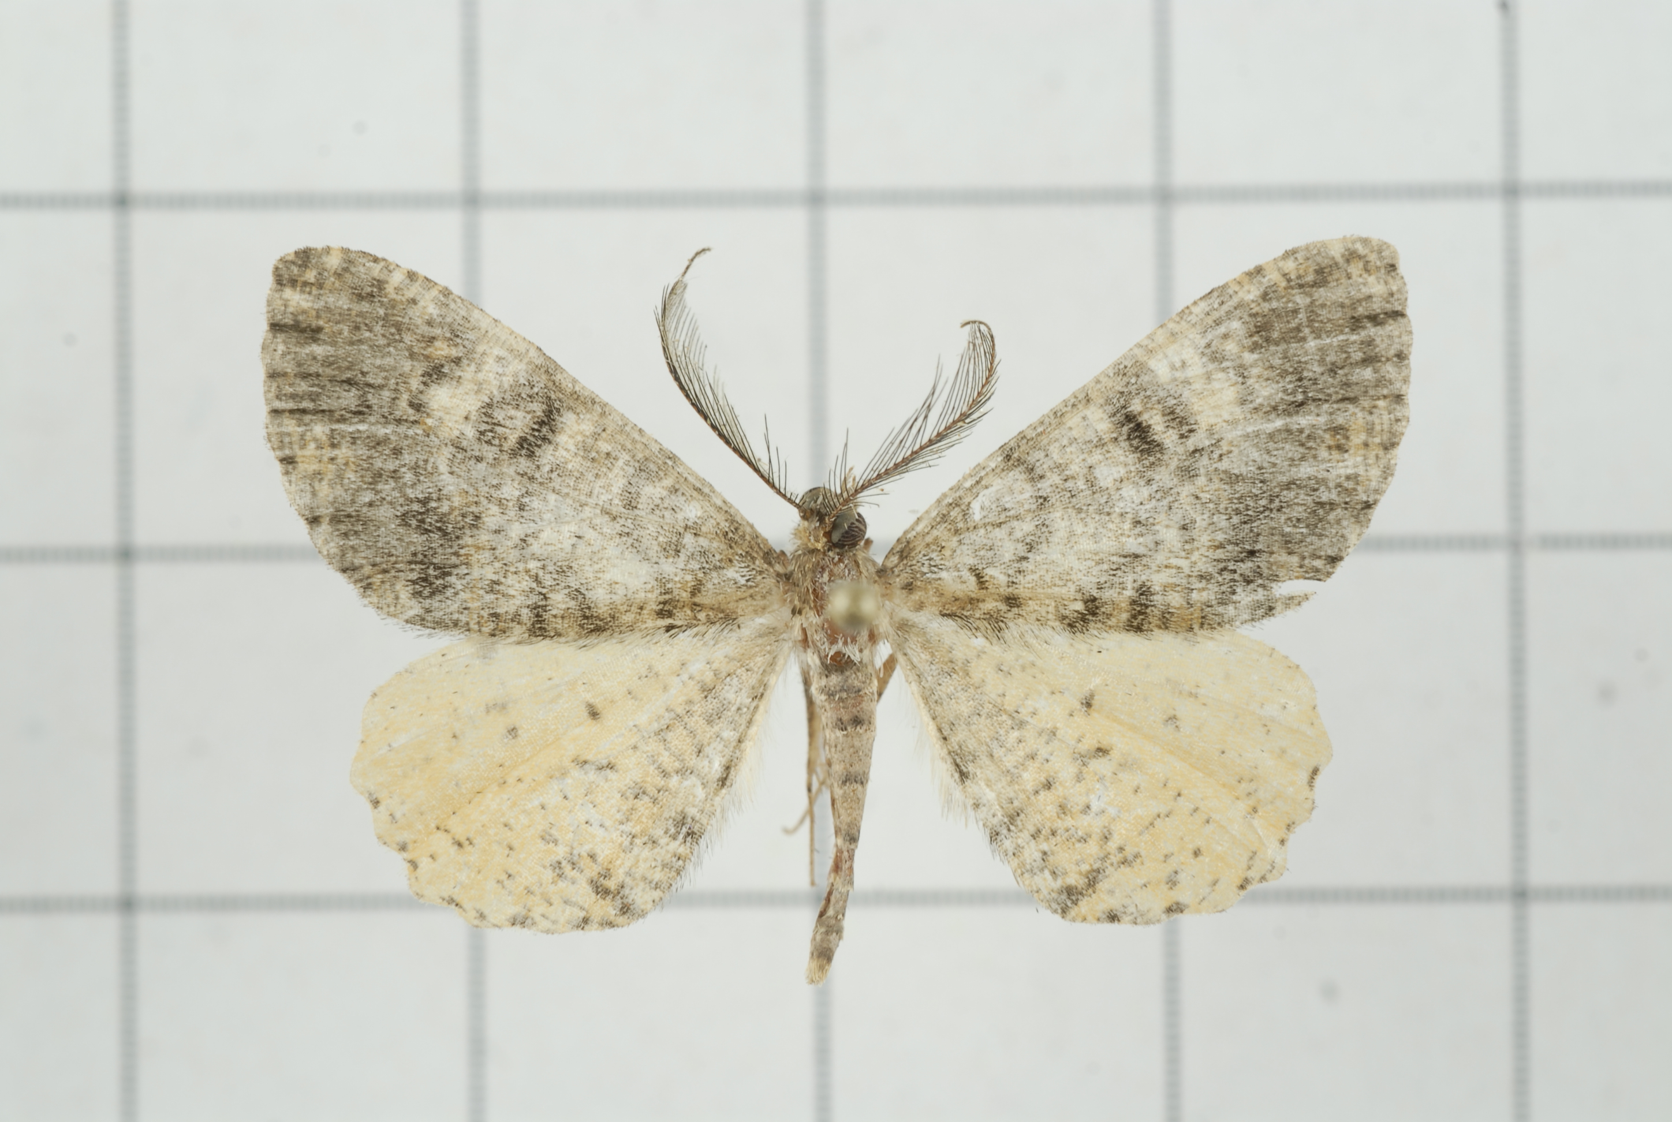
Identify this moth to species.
Alcis postlurida
